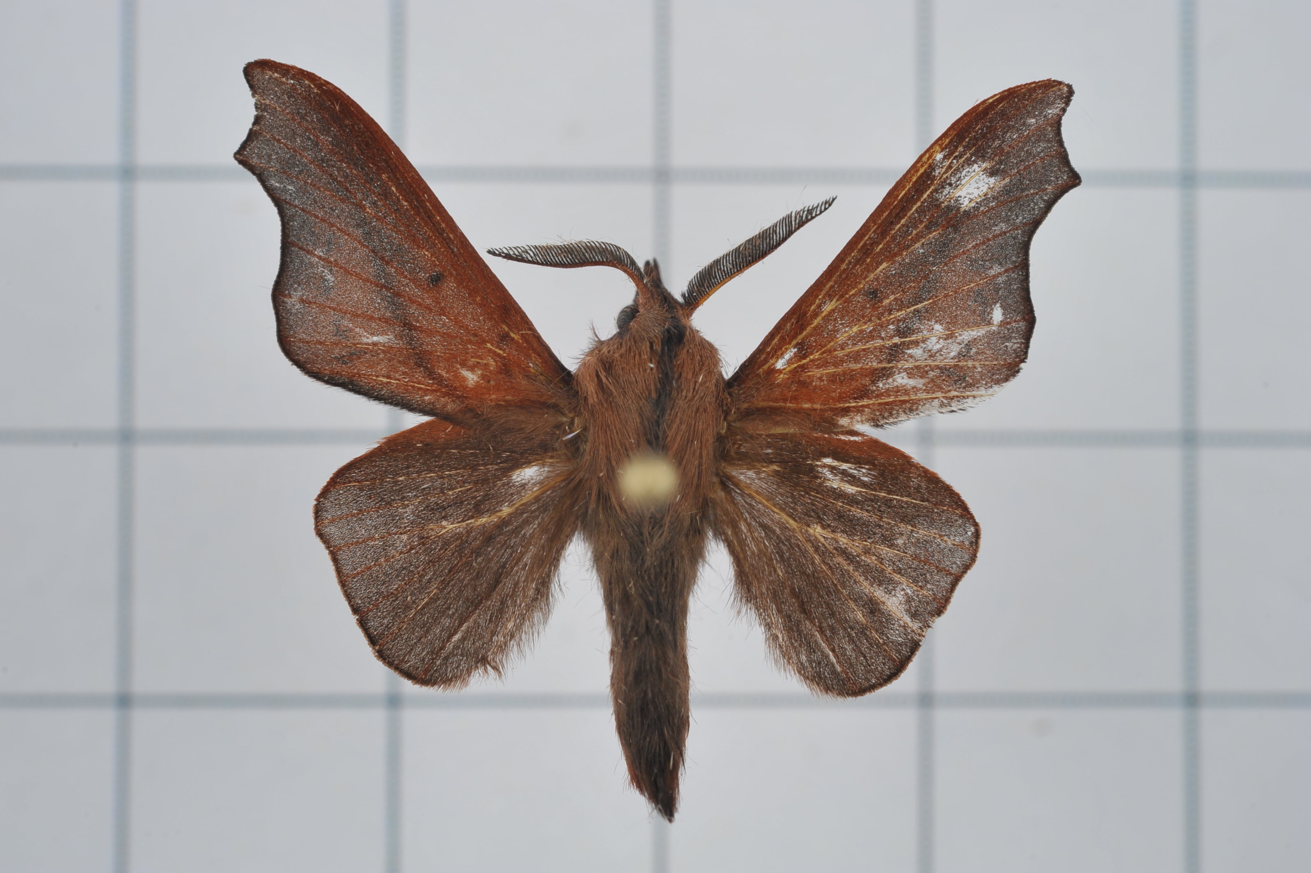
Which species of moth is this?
Bharetta owadai
